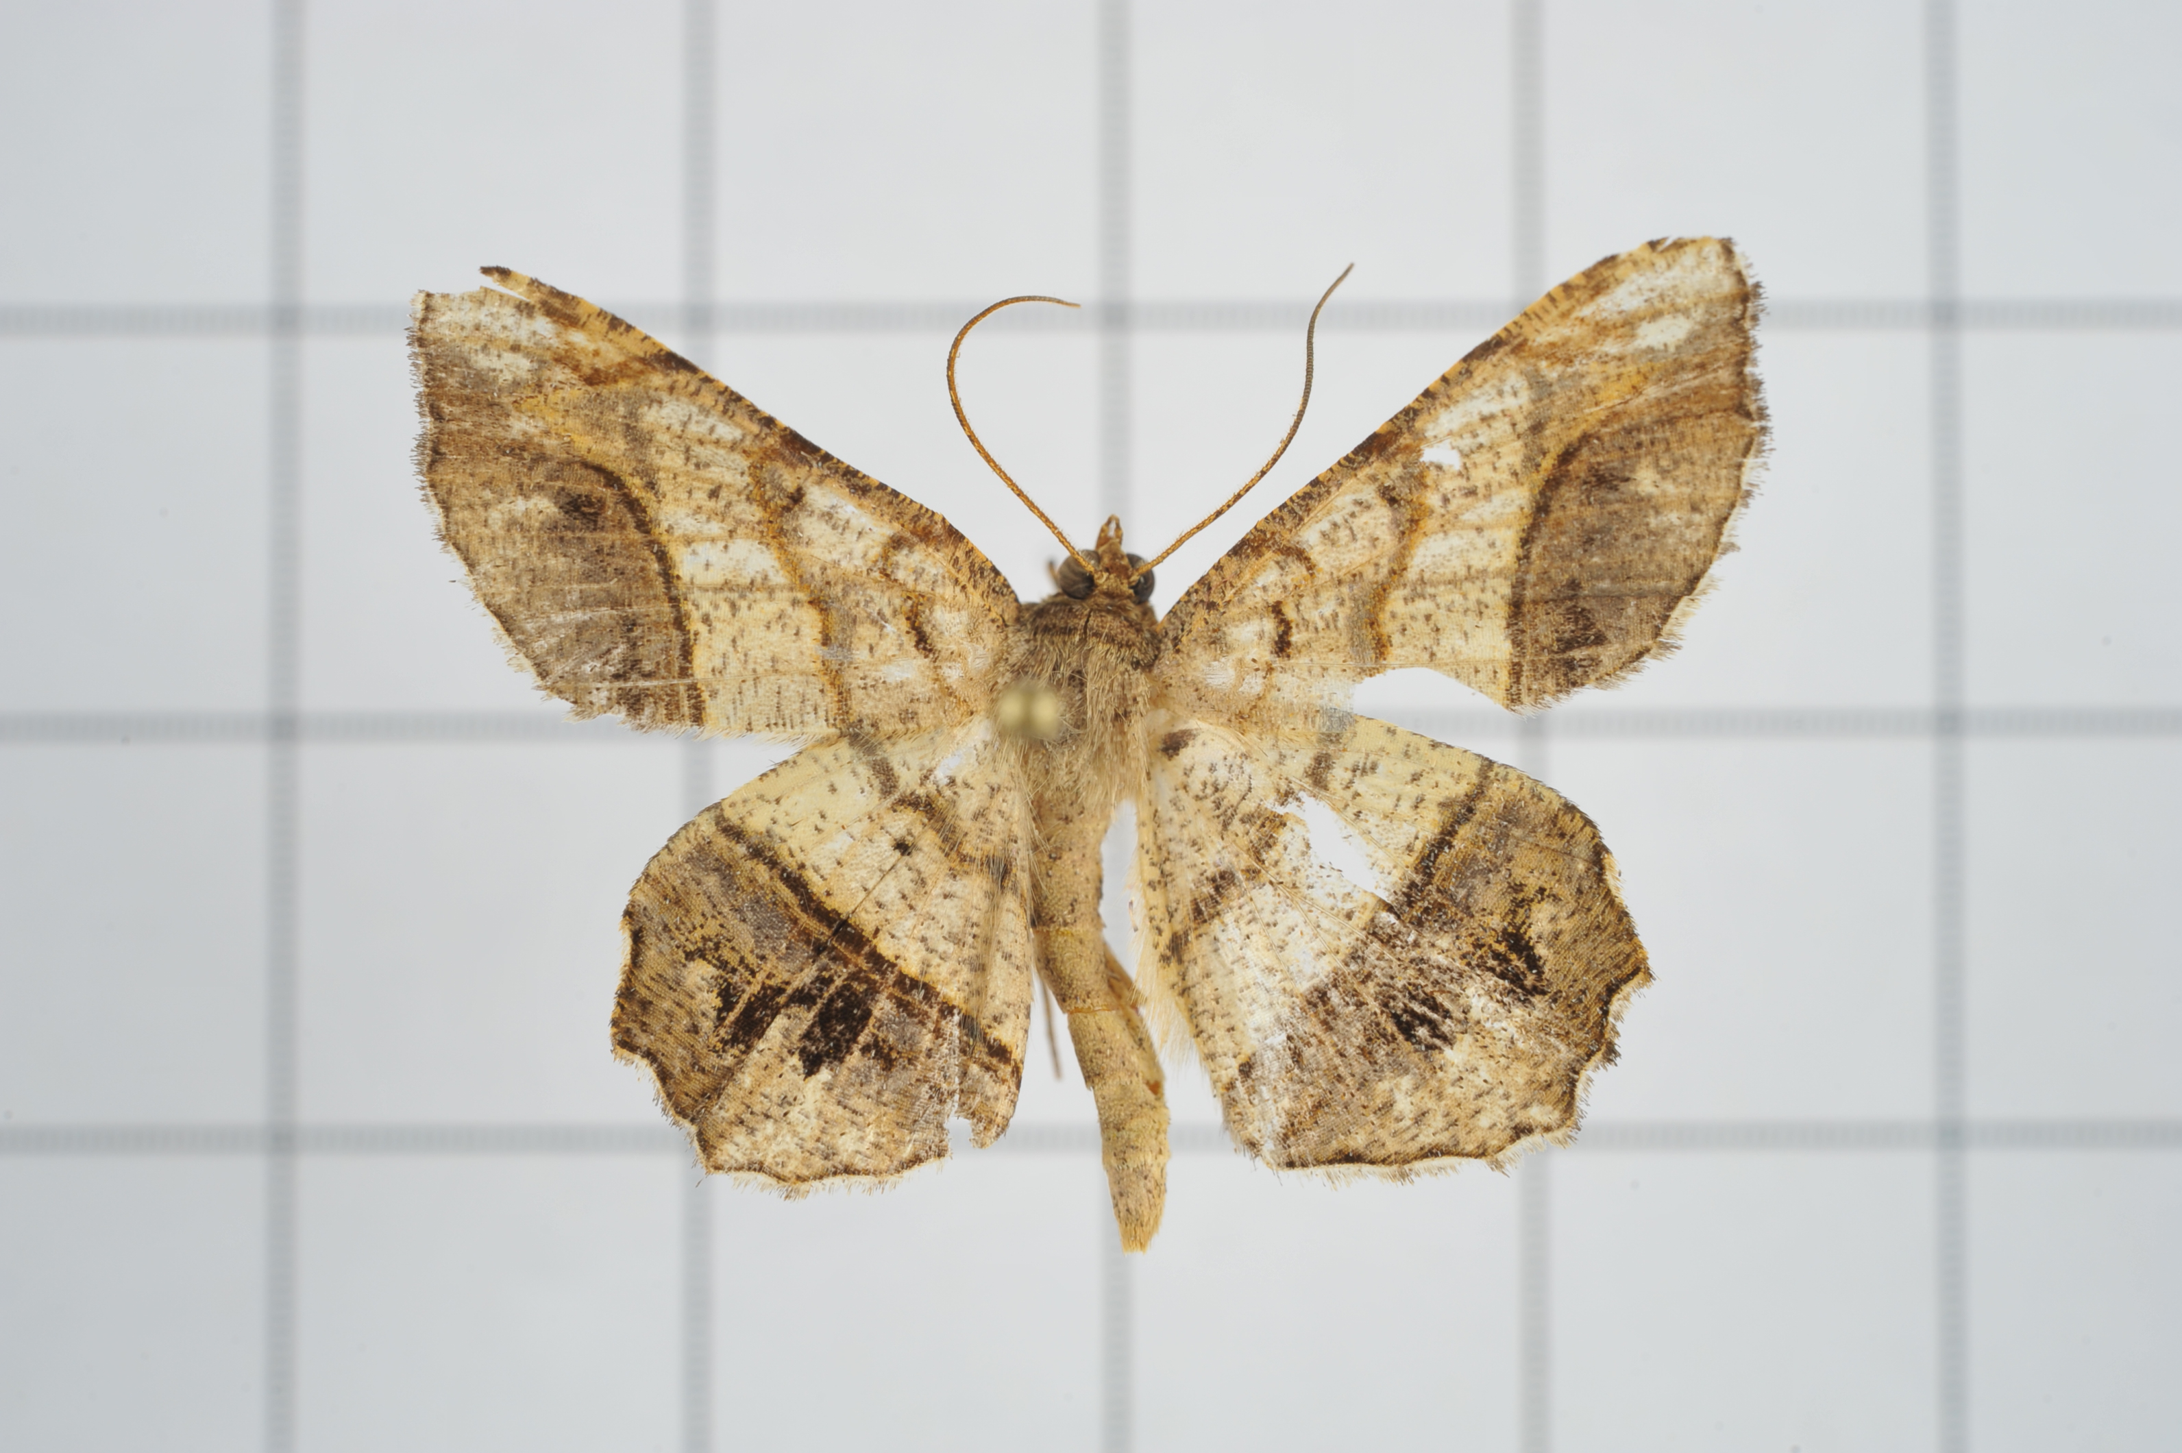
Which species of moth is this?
Chiasmia intermediaria
